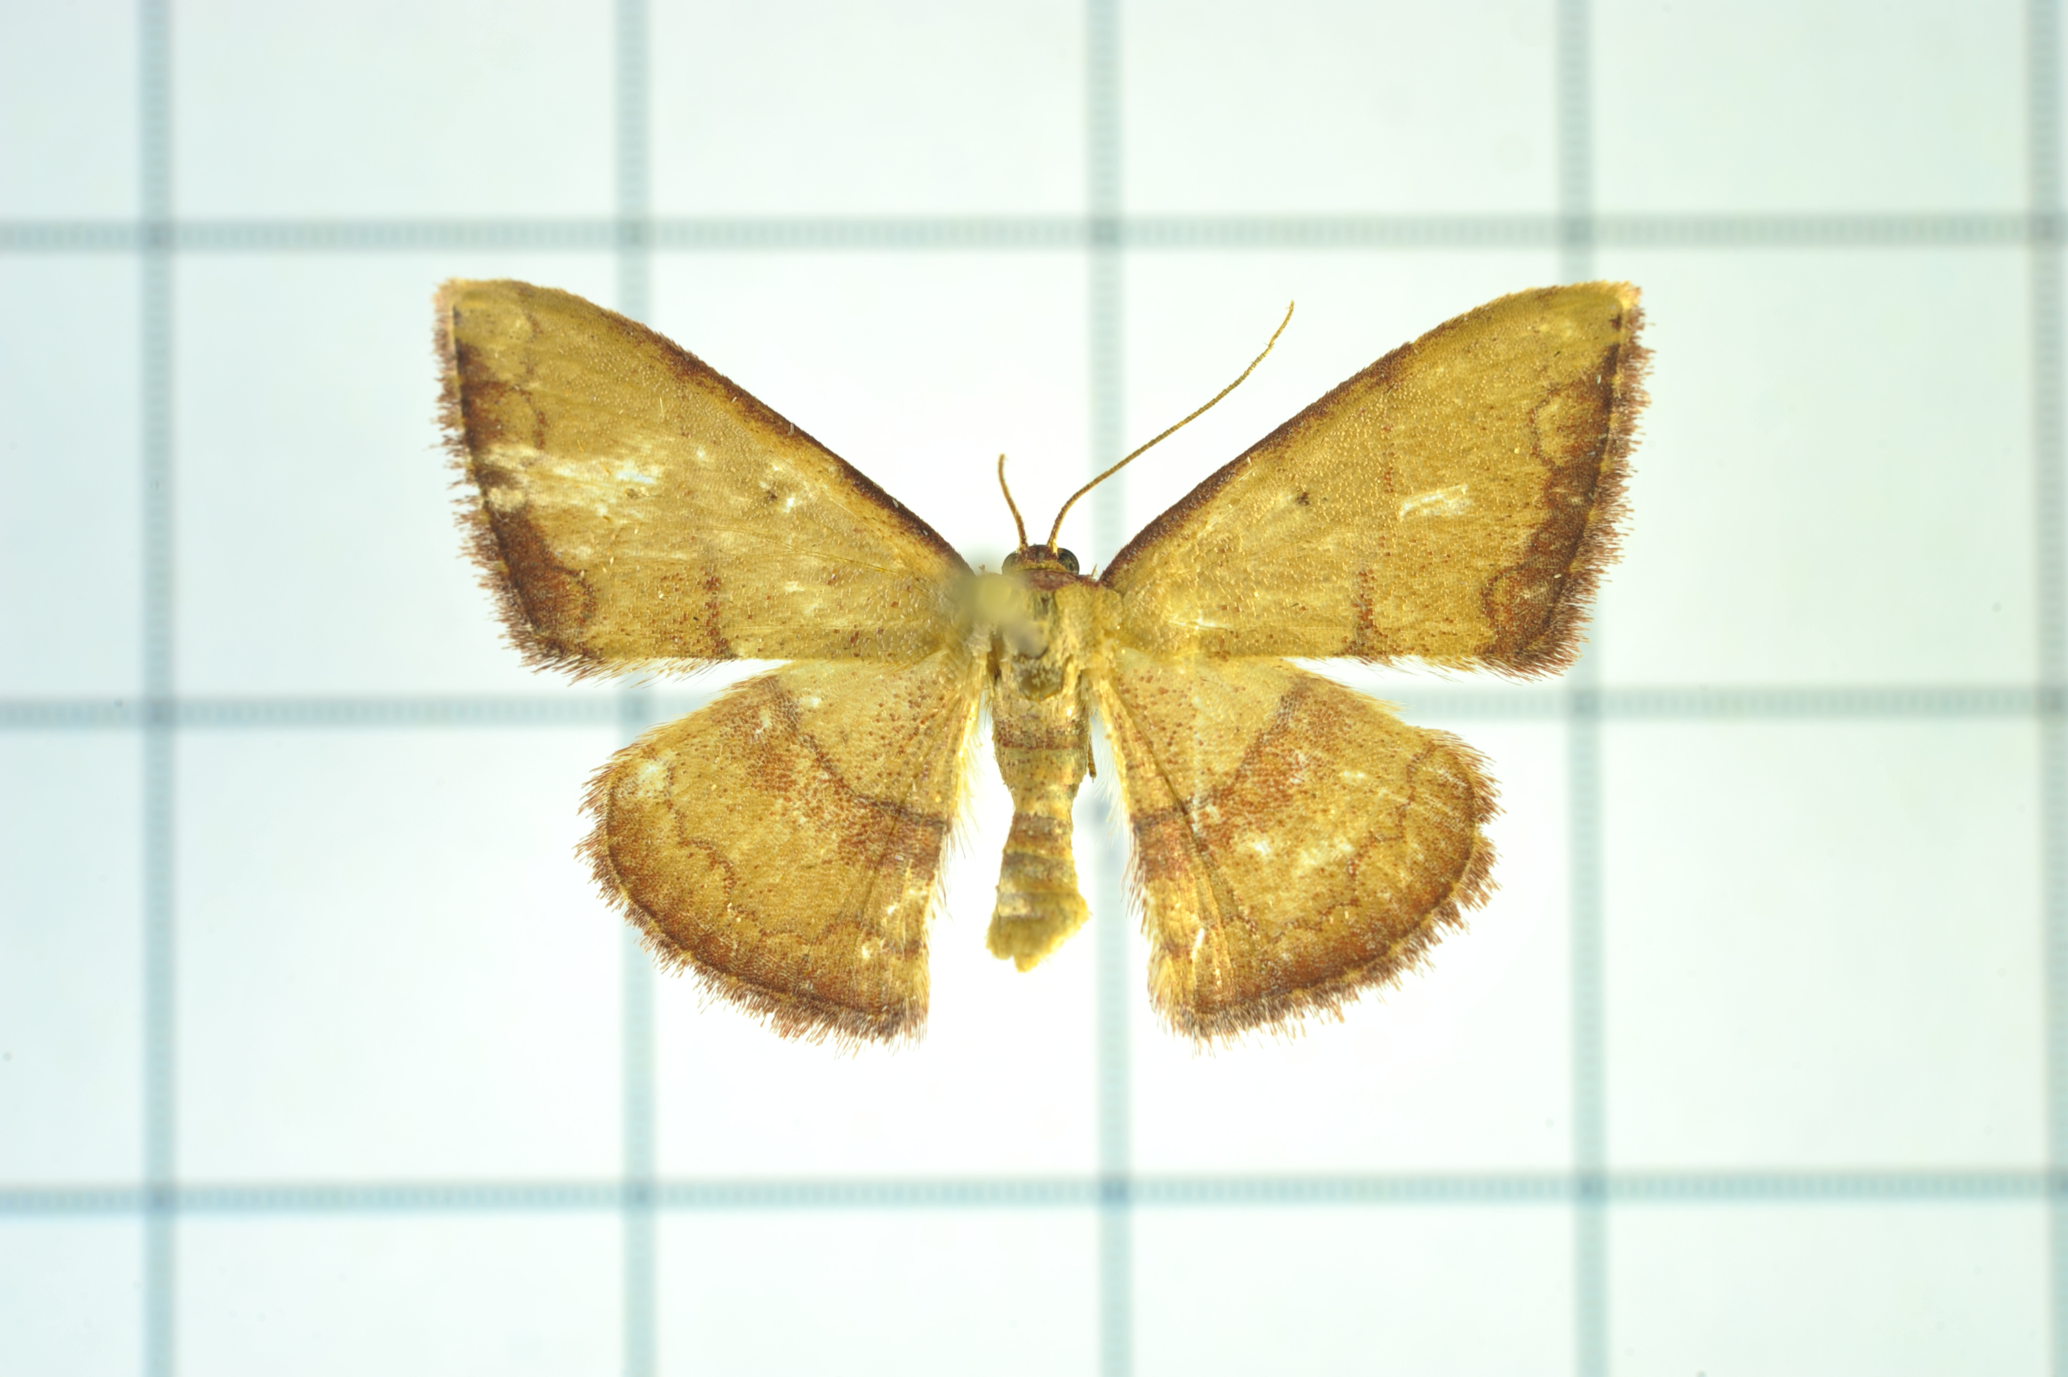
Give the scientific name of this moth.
Pylargosceles steganioides limbaria
